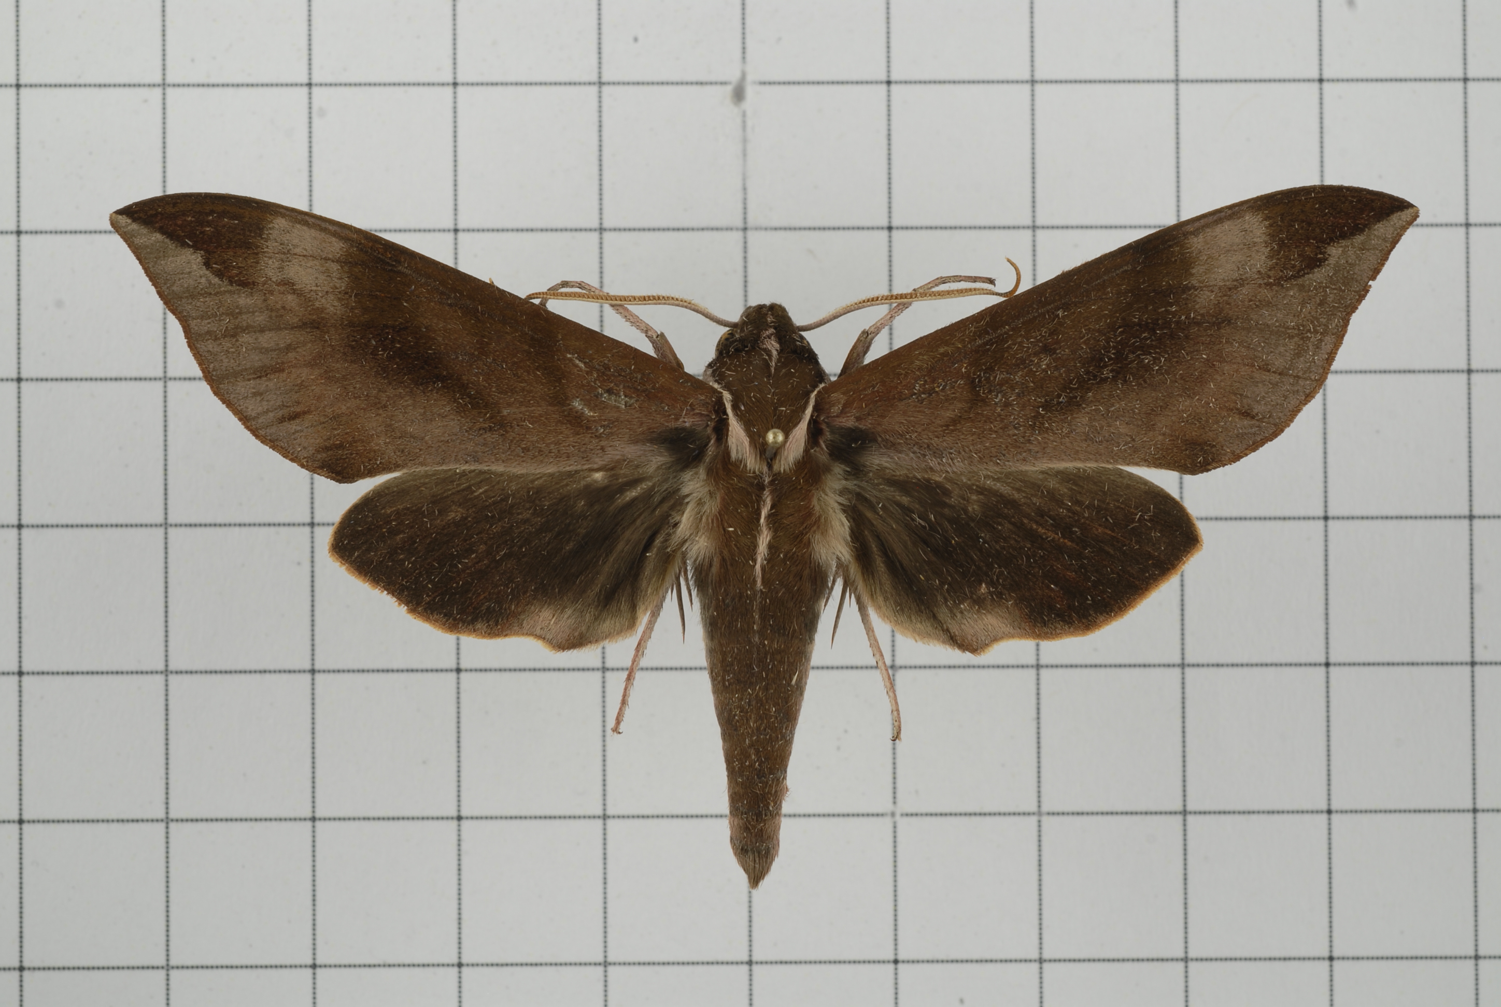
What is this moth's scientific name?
Ampelophaga rubiginosa myosotis
